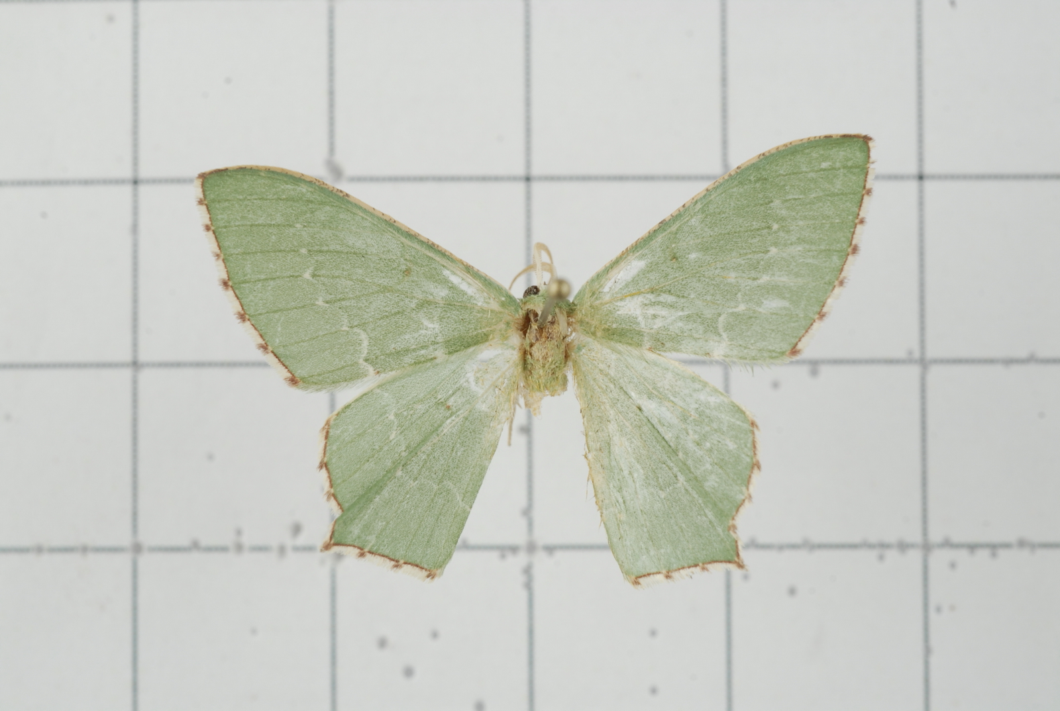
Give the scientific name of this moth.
Hemistola simplex
